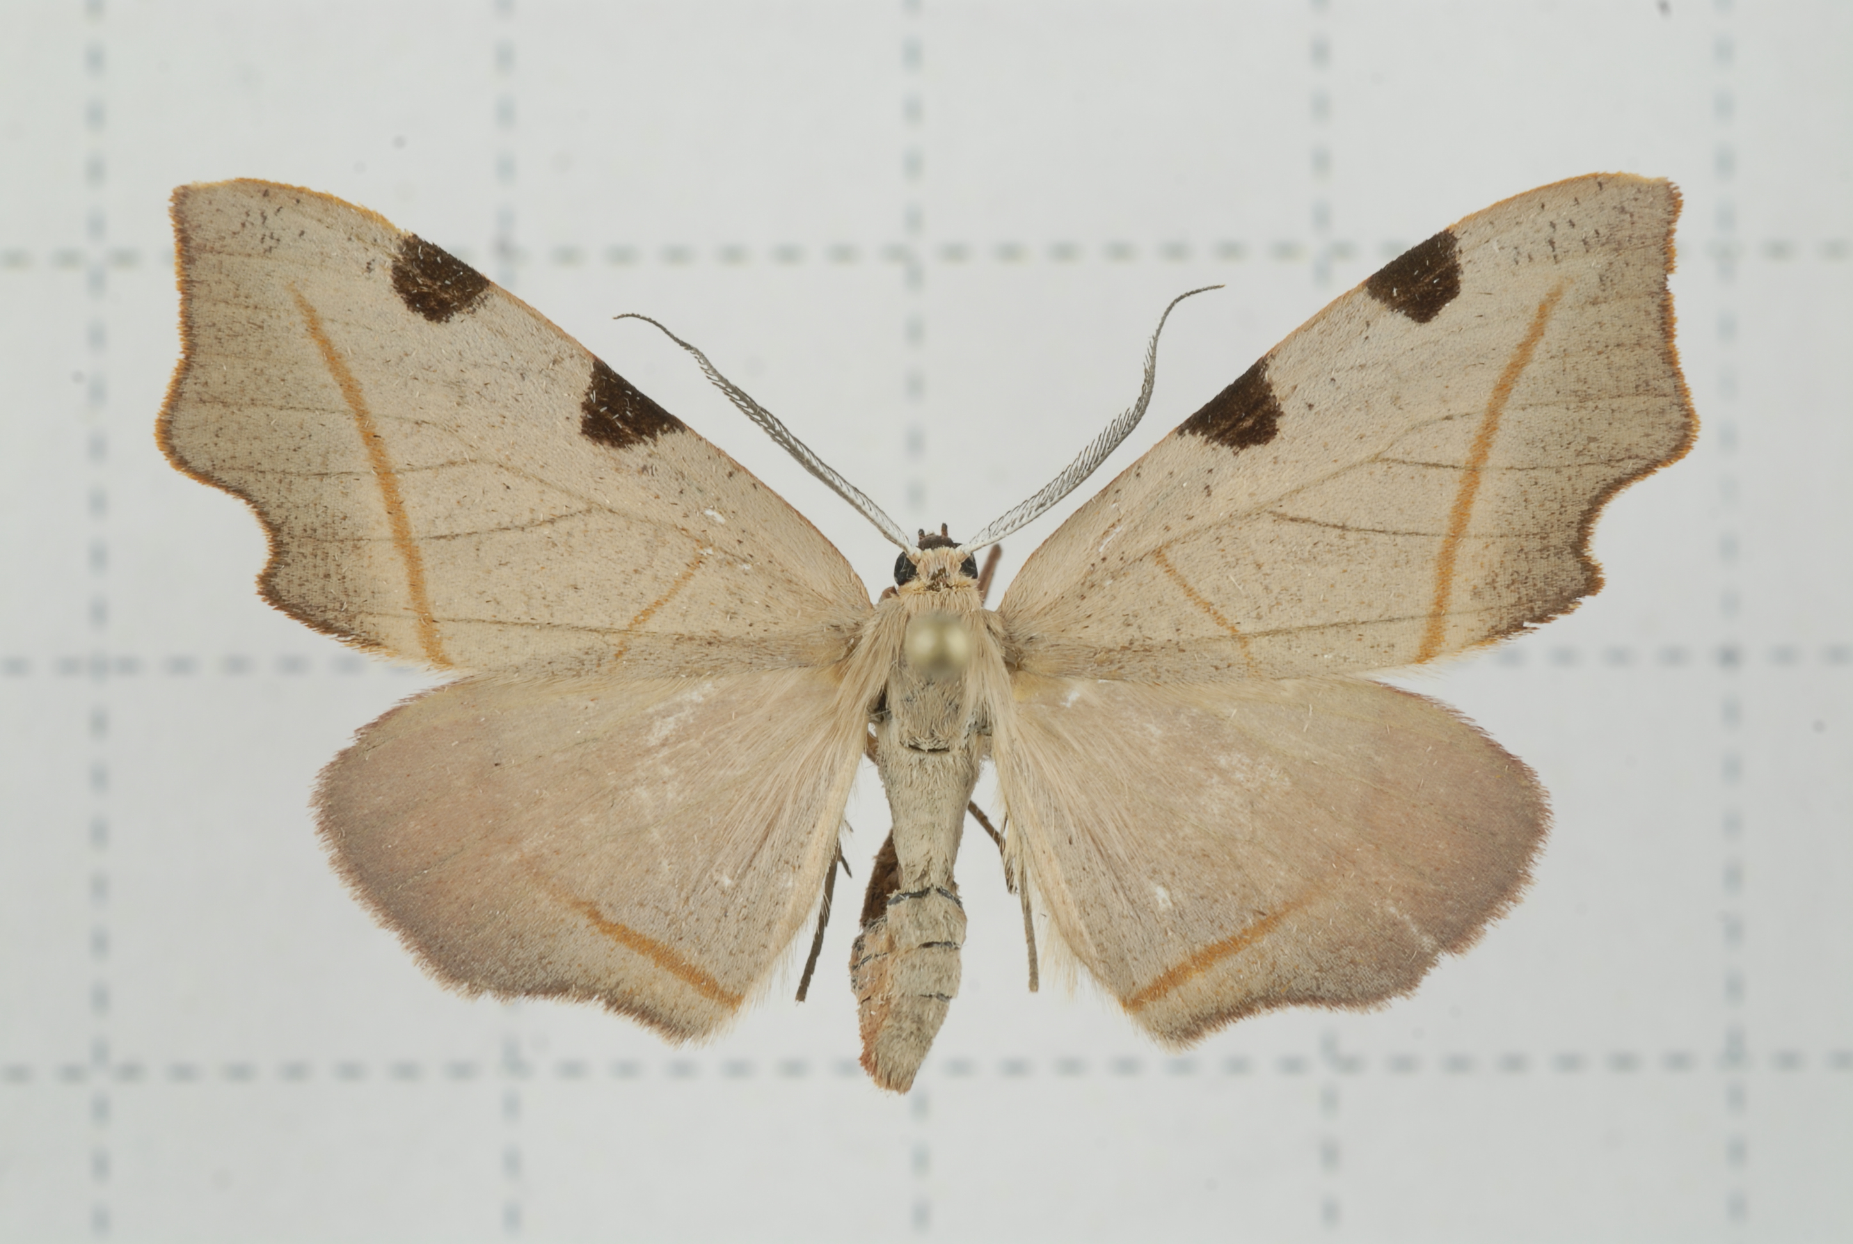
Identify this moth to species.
Achrosis rufescens
